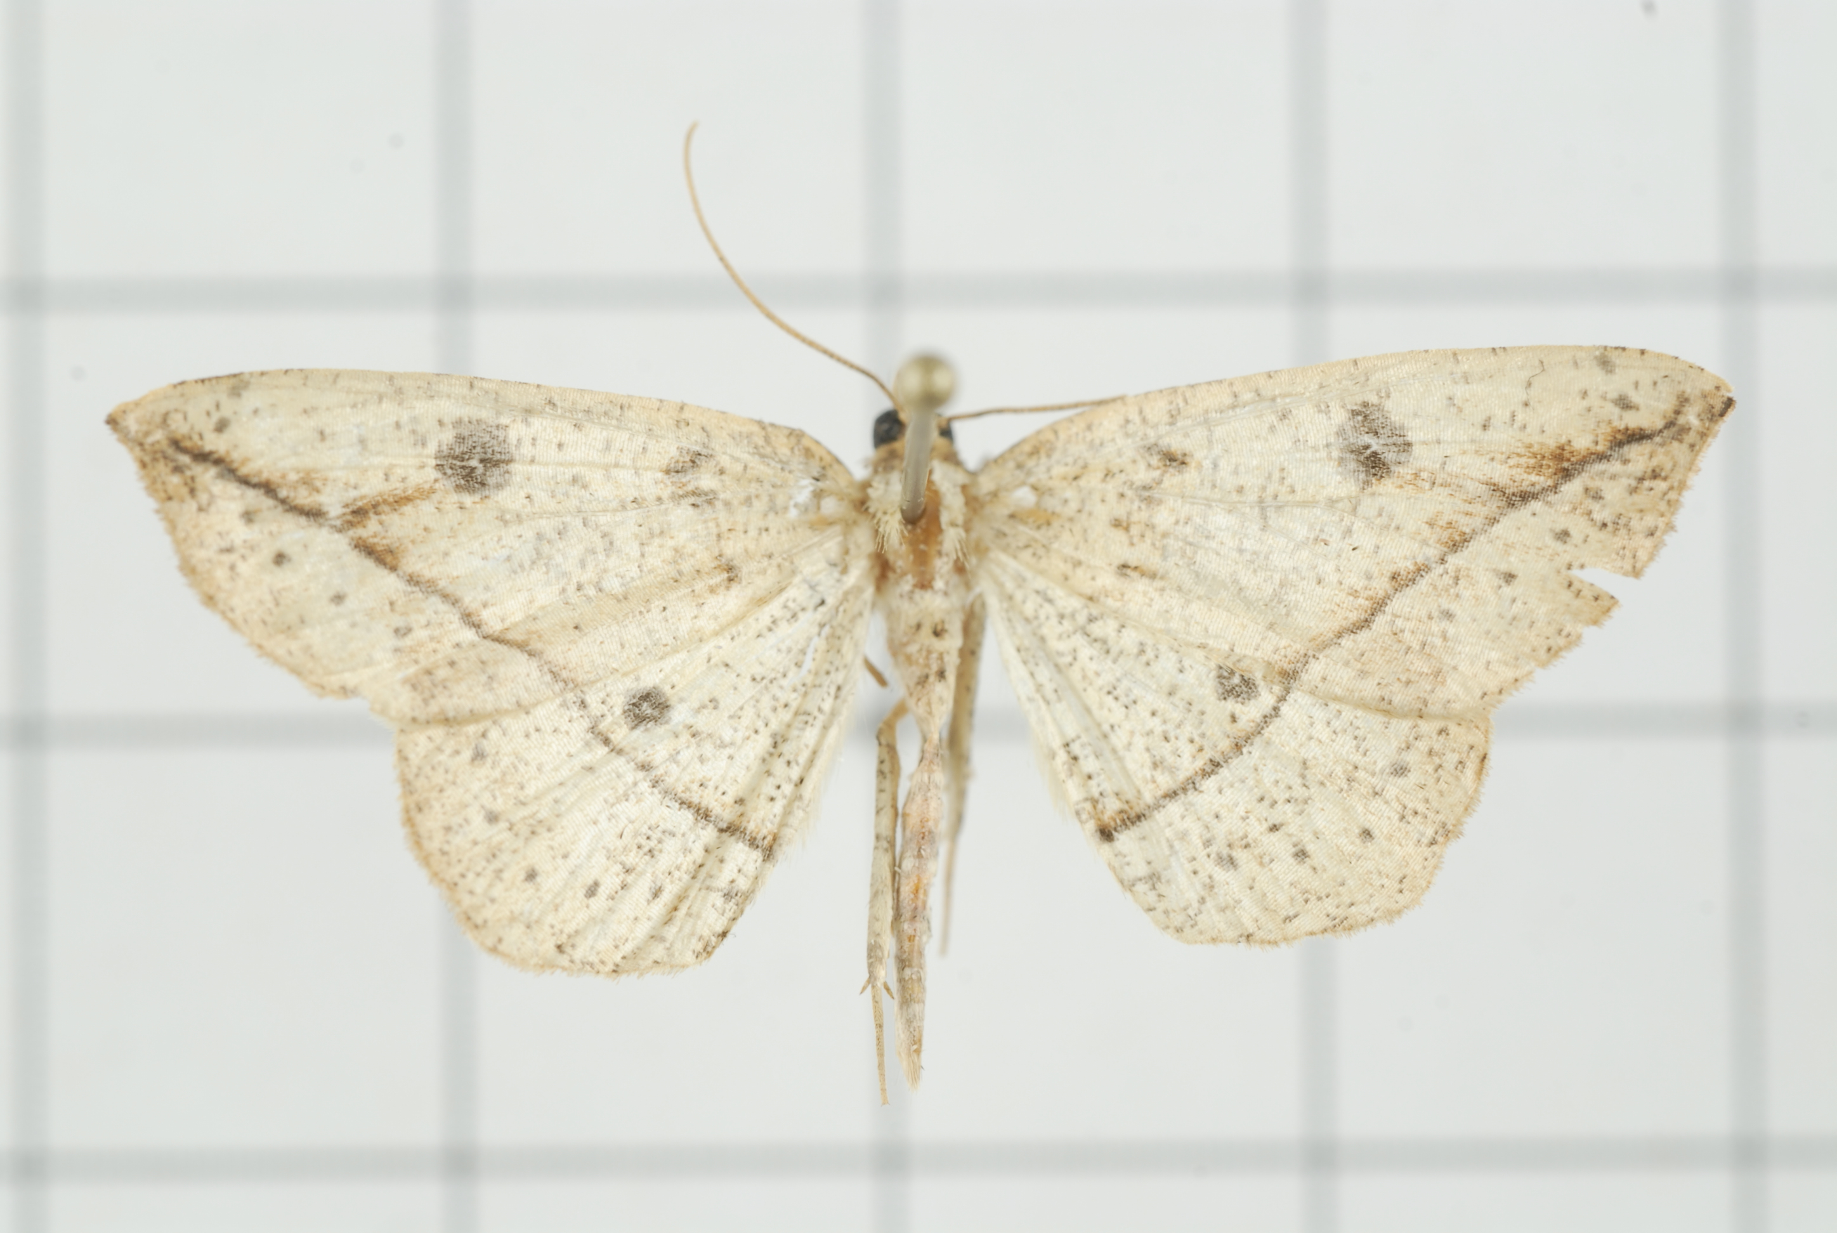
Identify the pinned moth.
Entomopteryx rubridisca
